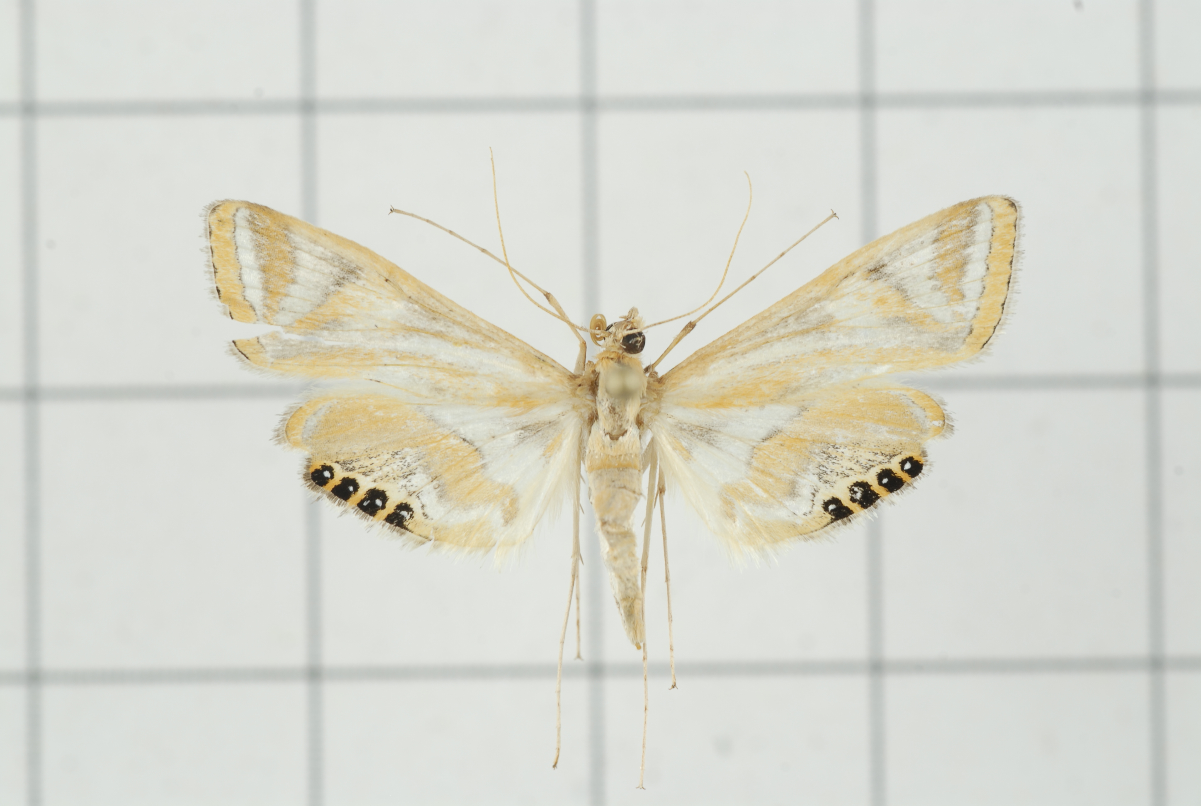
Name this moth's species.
Eoophyla conjunctalis
